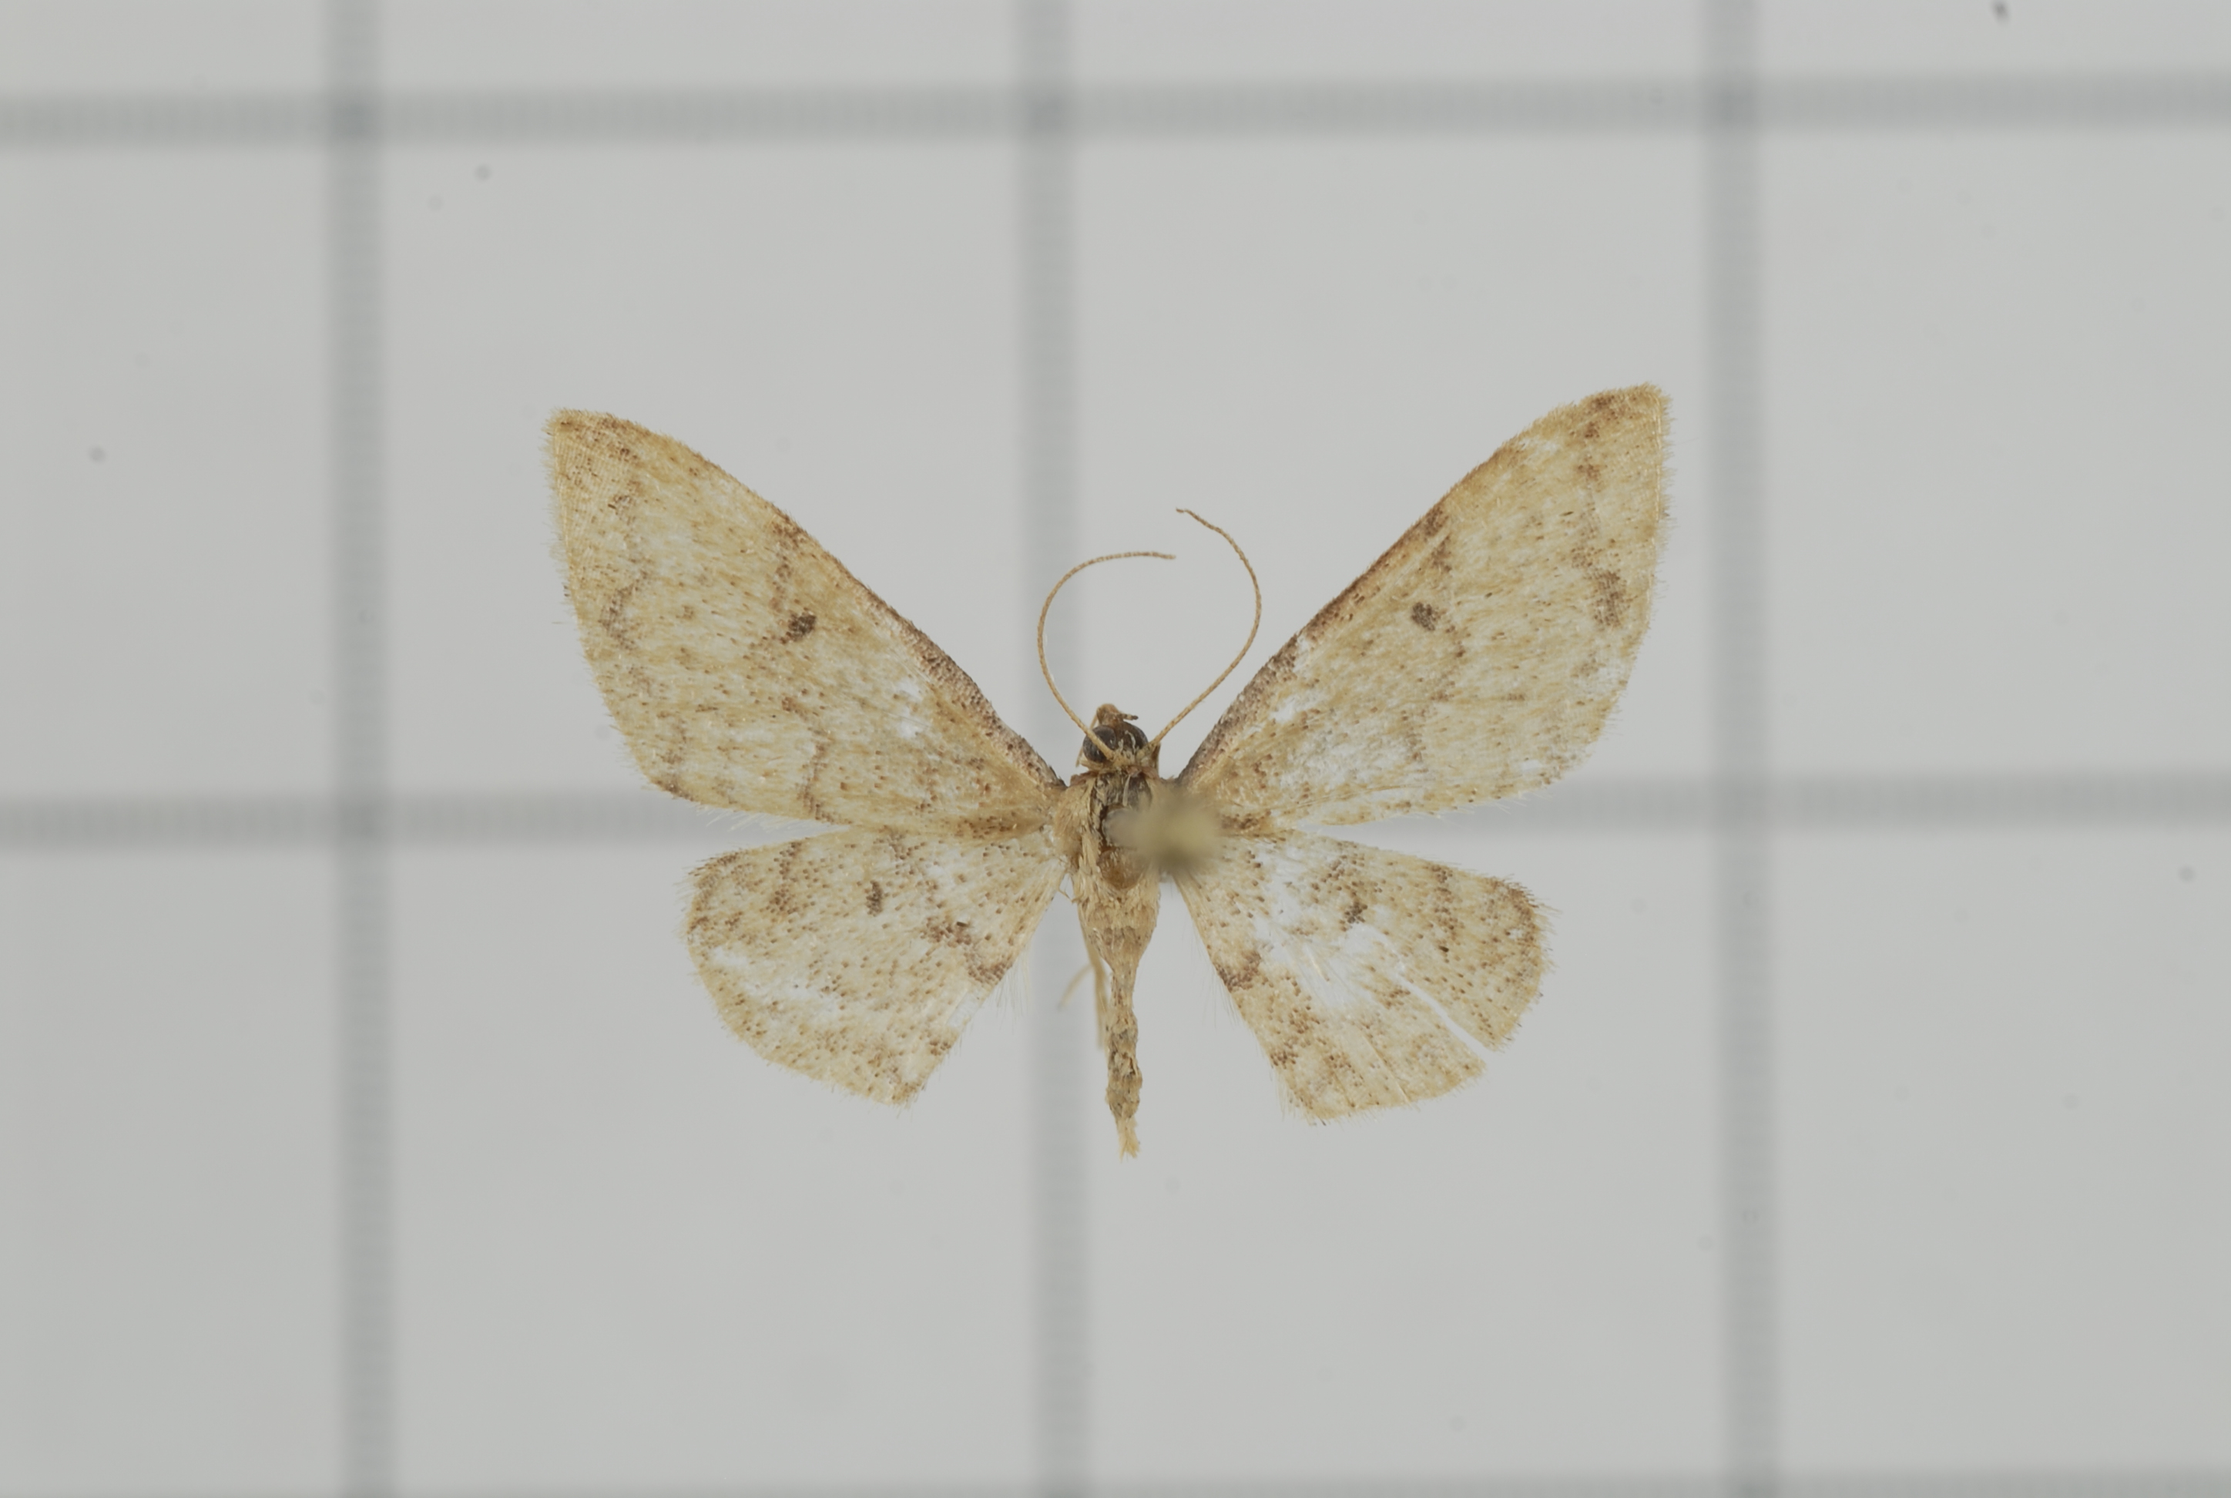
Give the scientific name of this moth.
Idaea paraula
